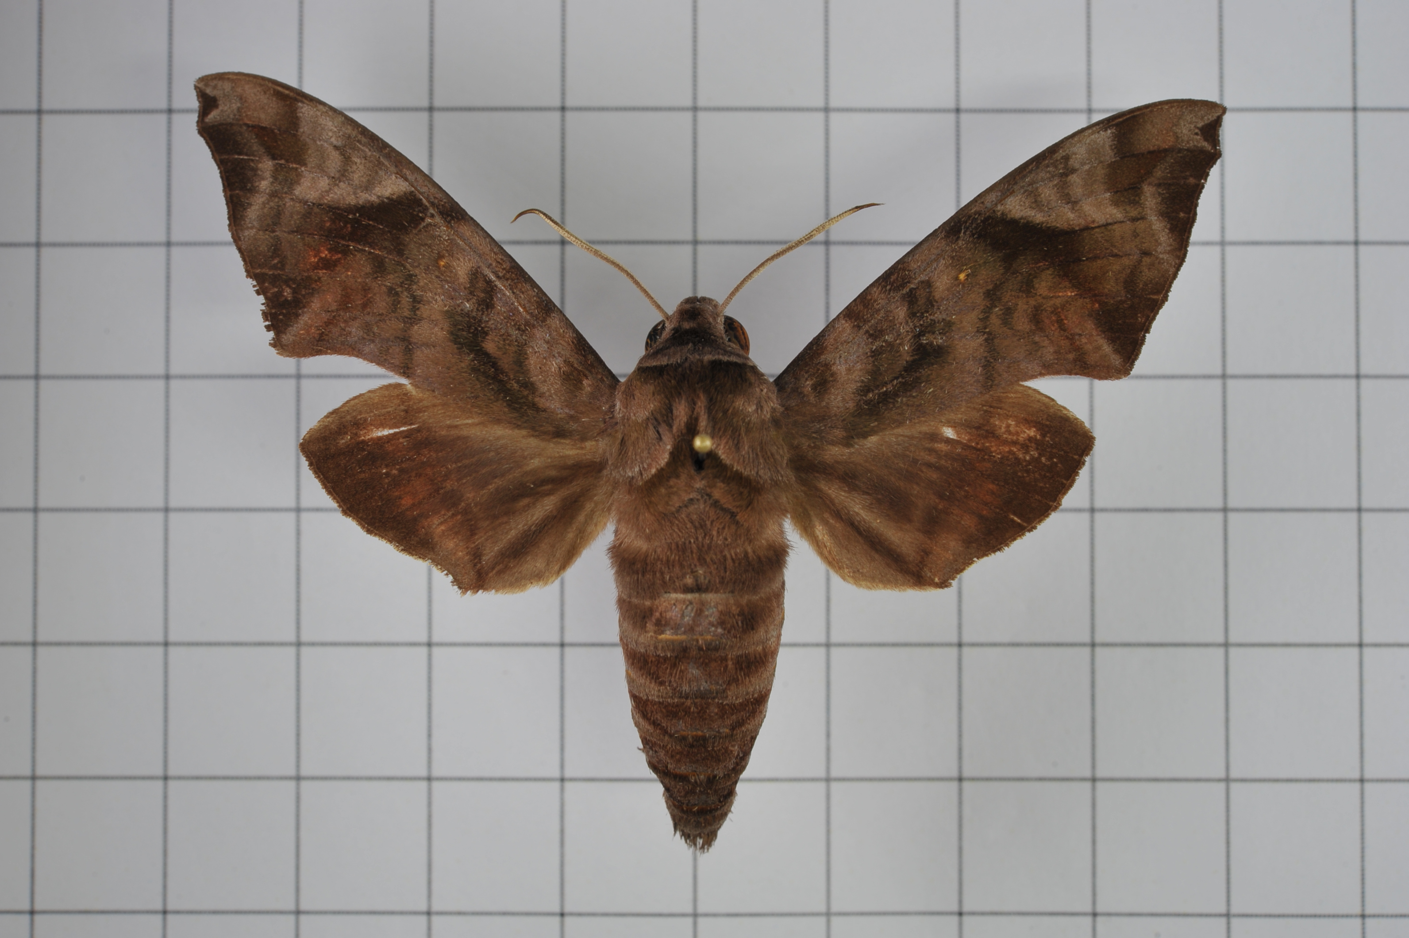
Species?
Acosmeryx castanea
